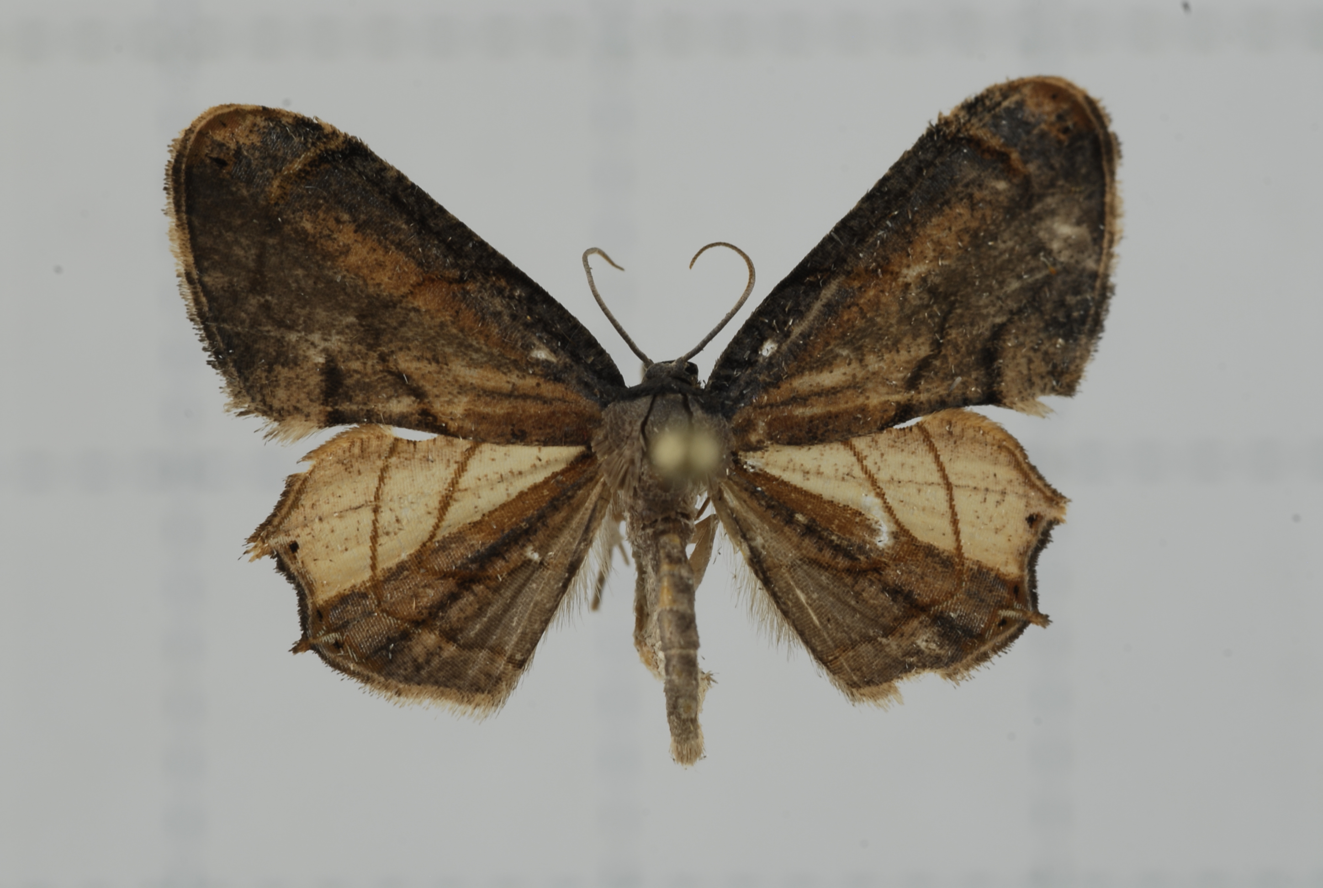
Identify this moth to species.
Warreniplema fumicosta
